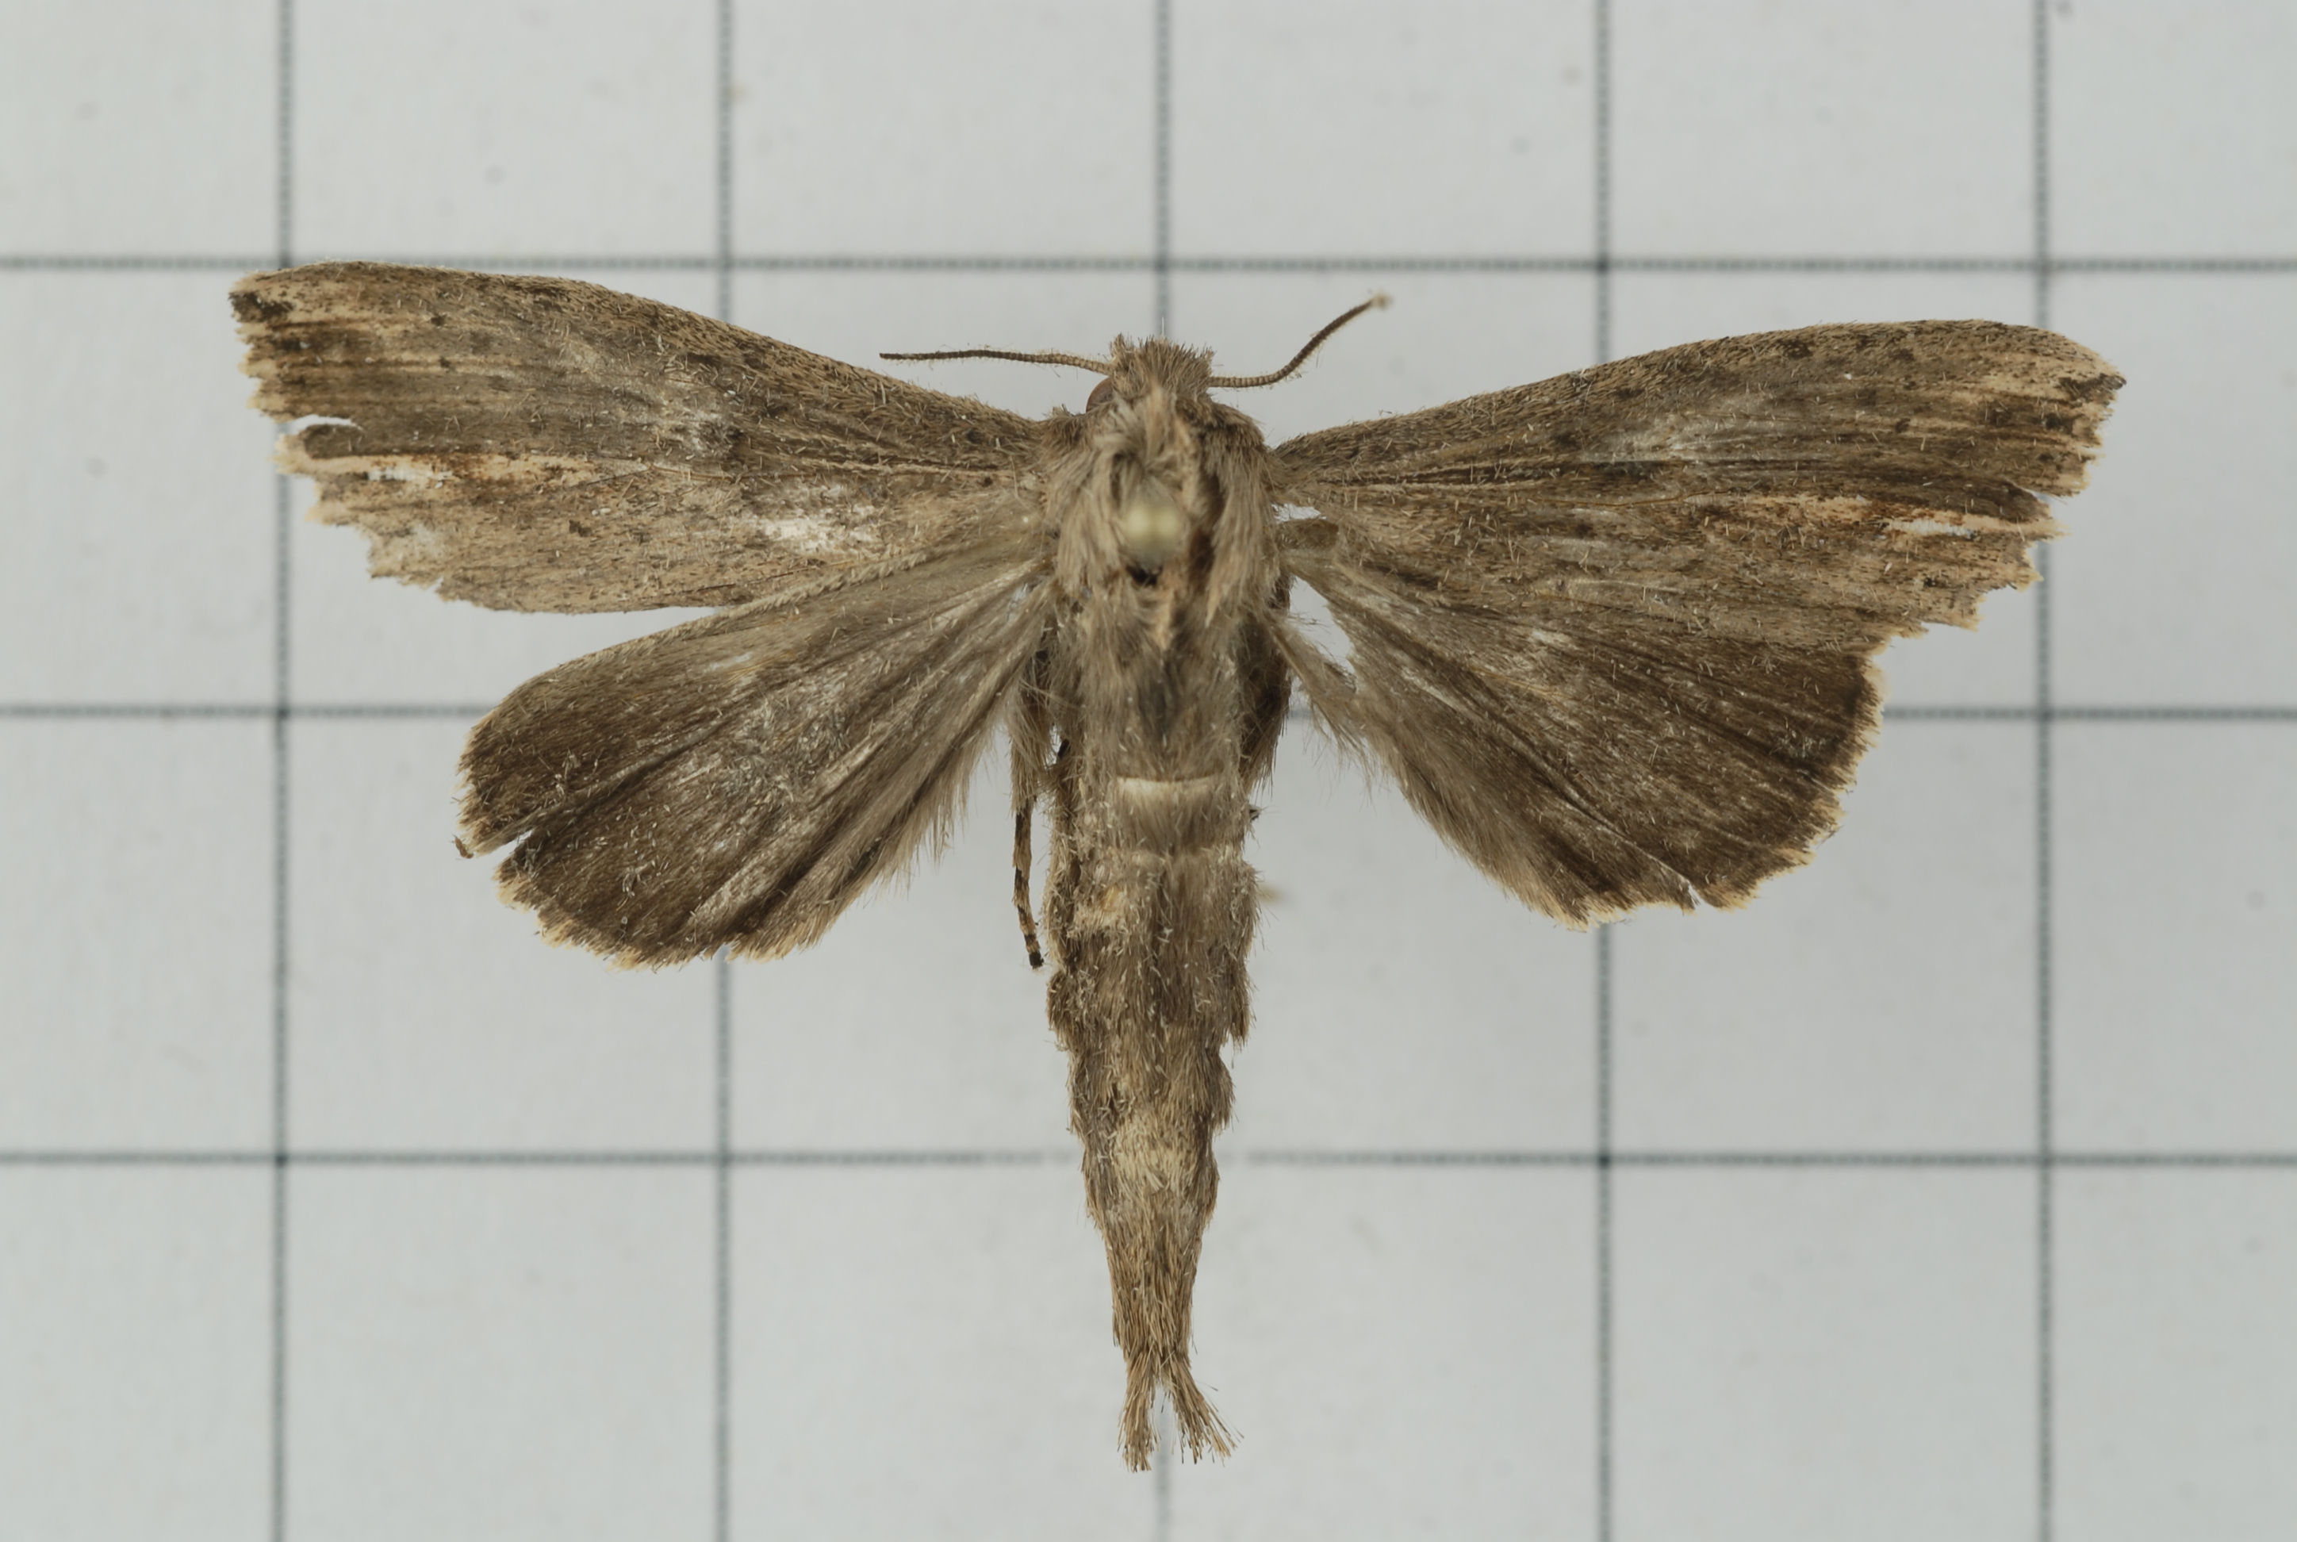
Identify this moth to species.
Ramesa albistriga
